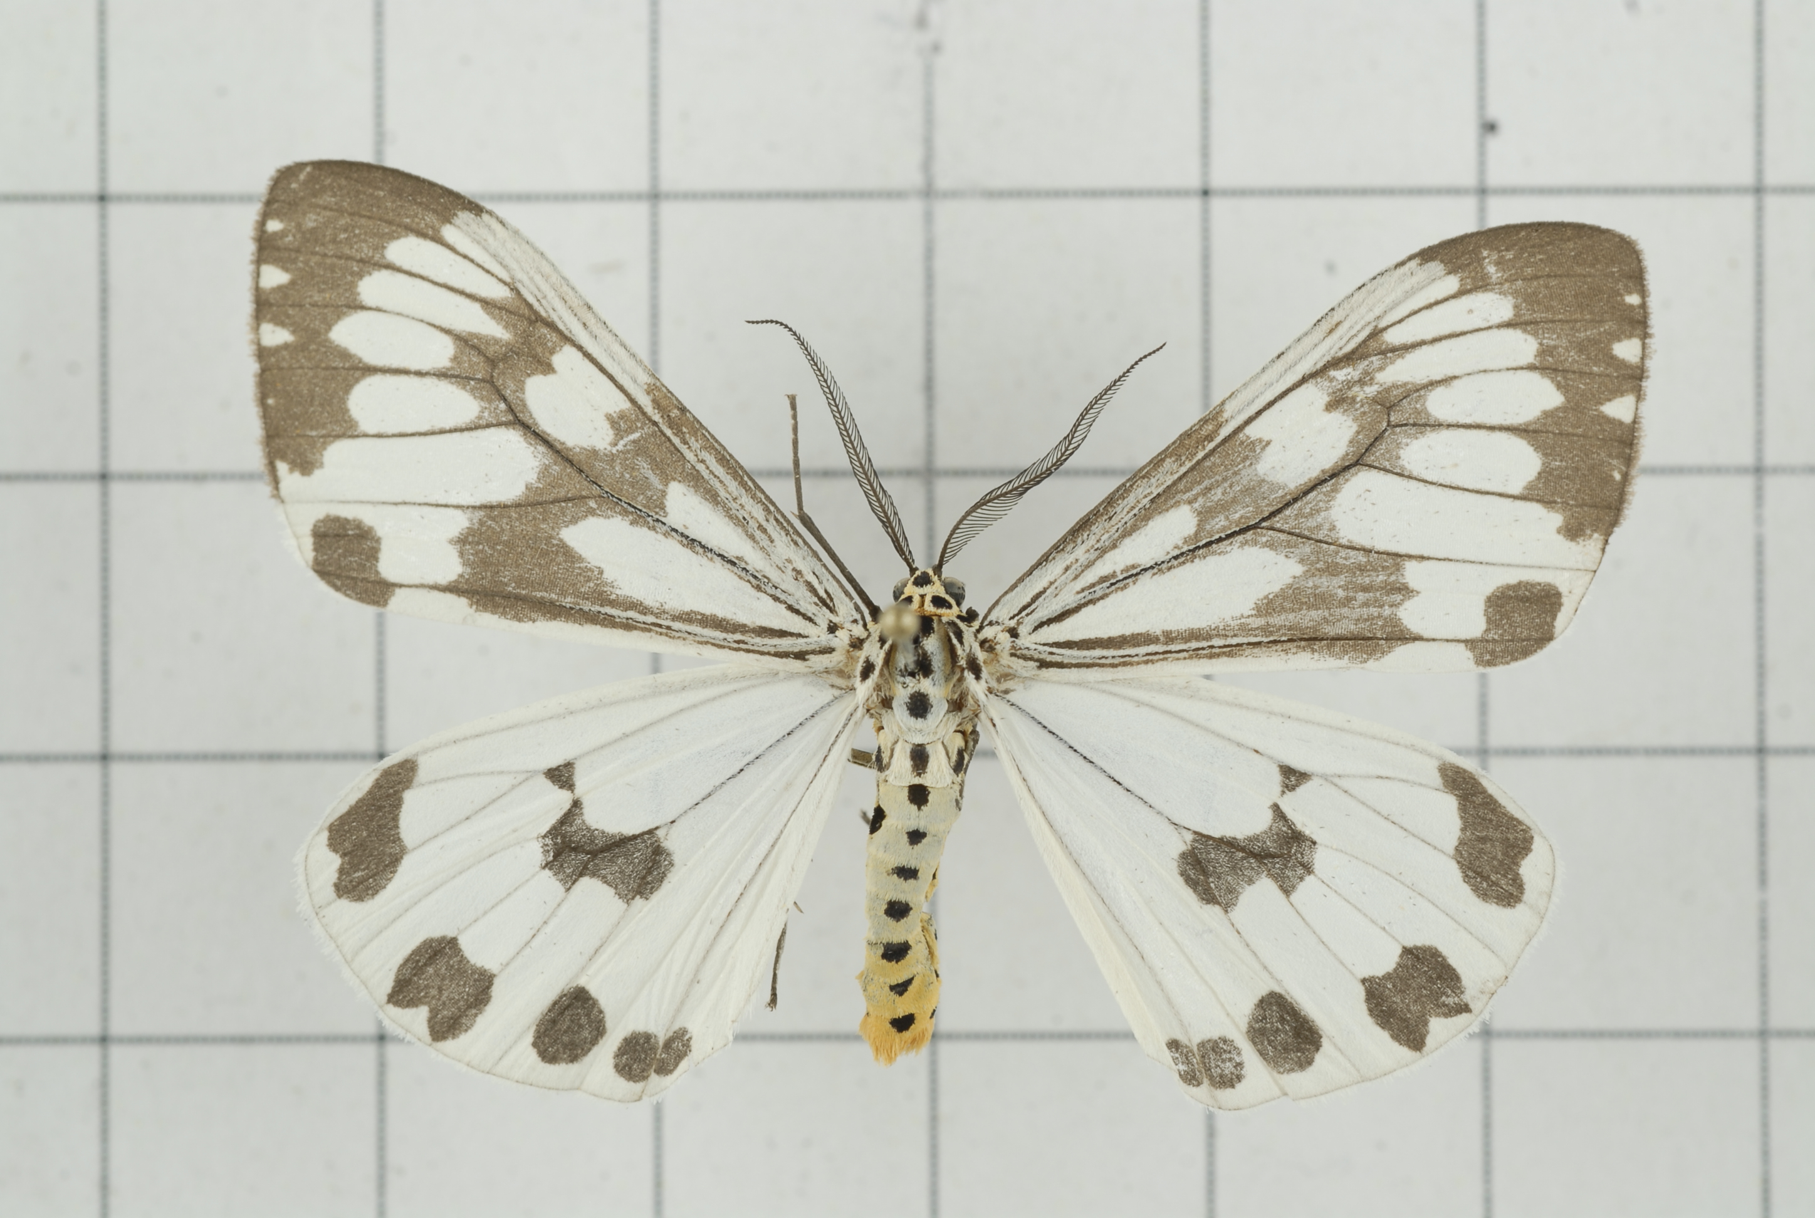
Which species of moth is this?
Nyctemera adversata
